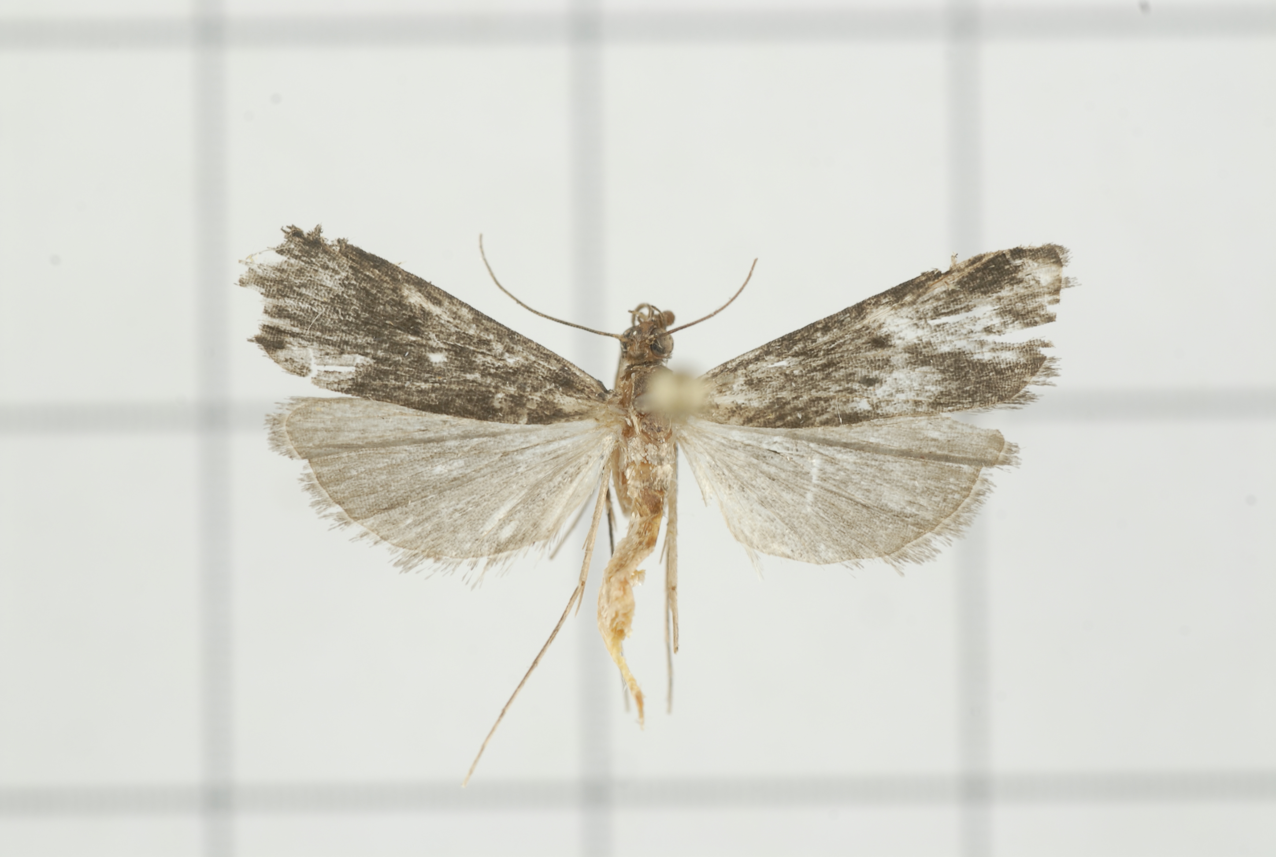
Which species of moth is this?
Paracymoriza nigra
